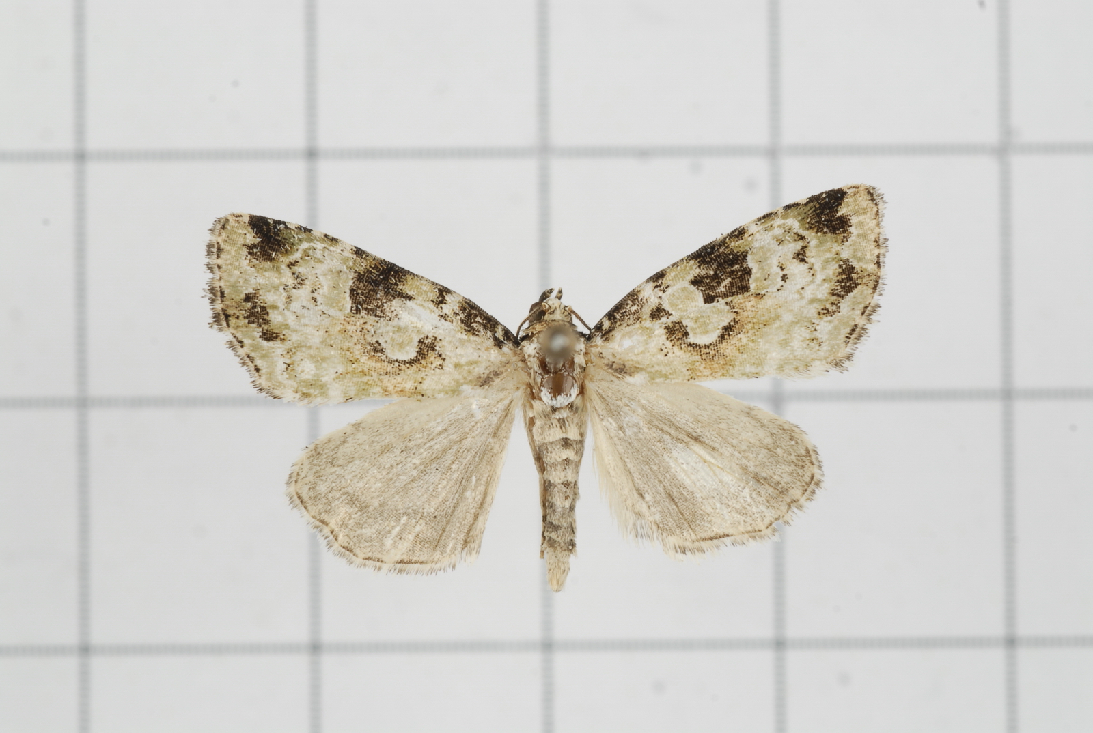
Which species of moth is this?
Koyaga viriditincta
